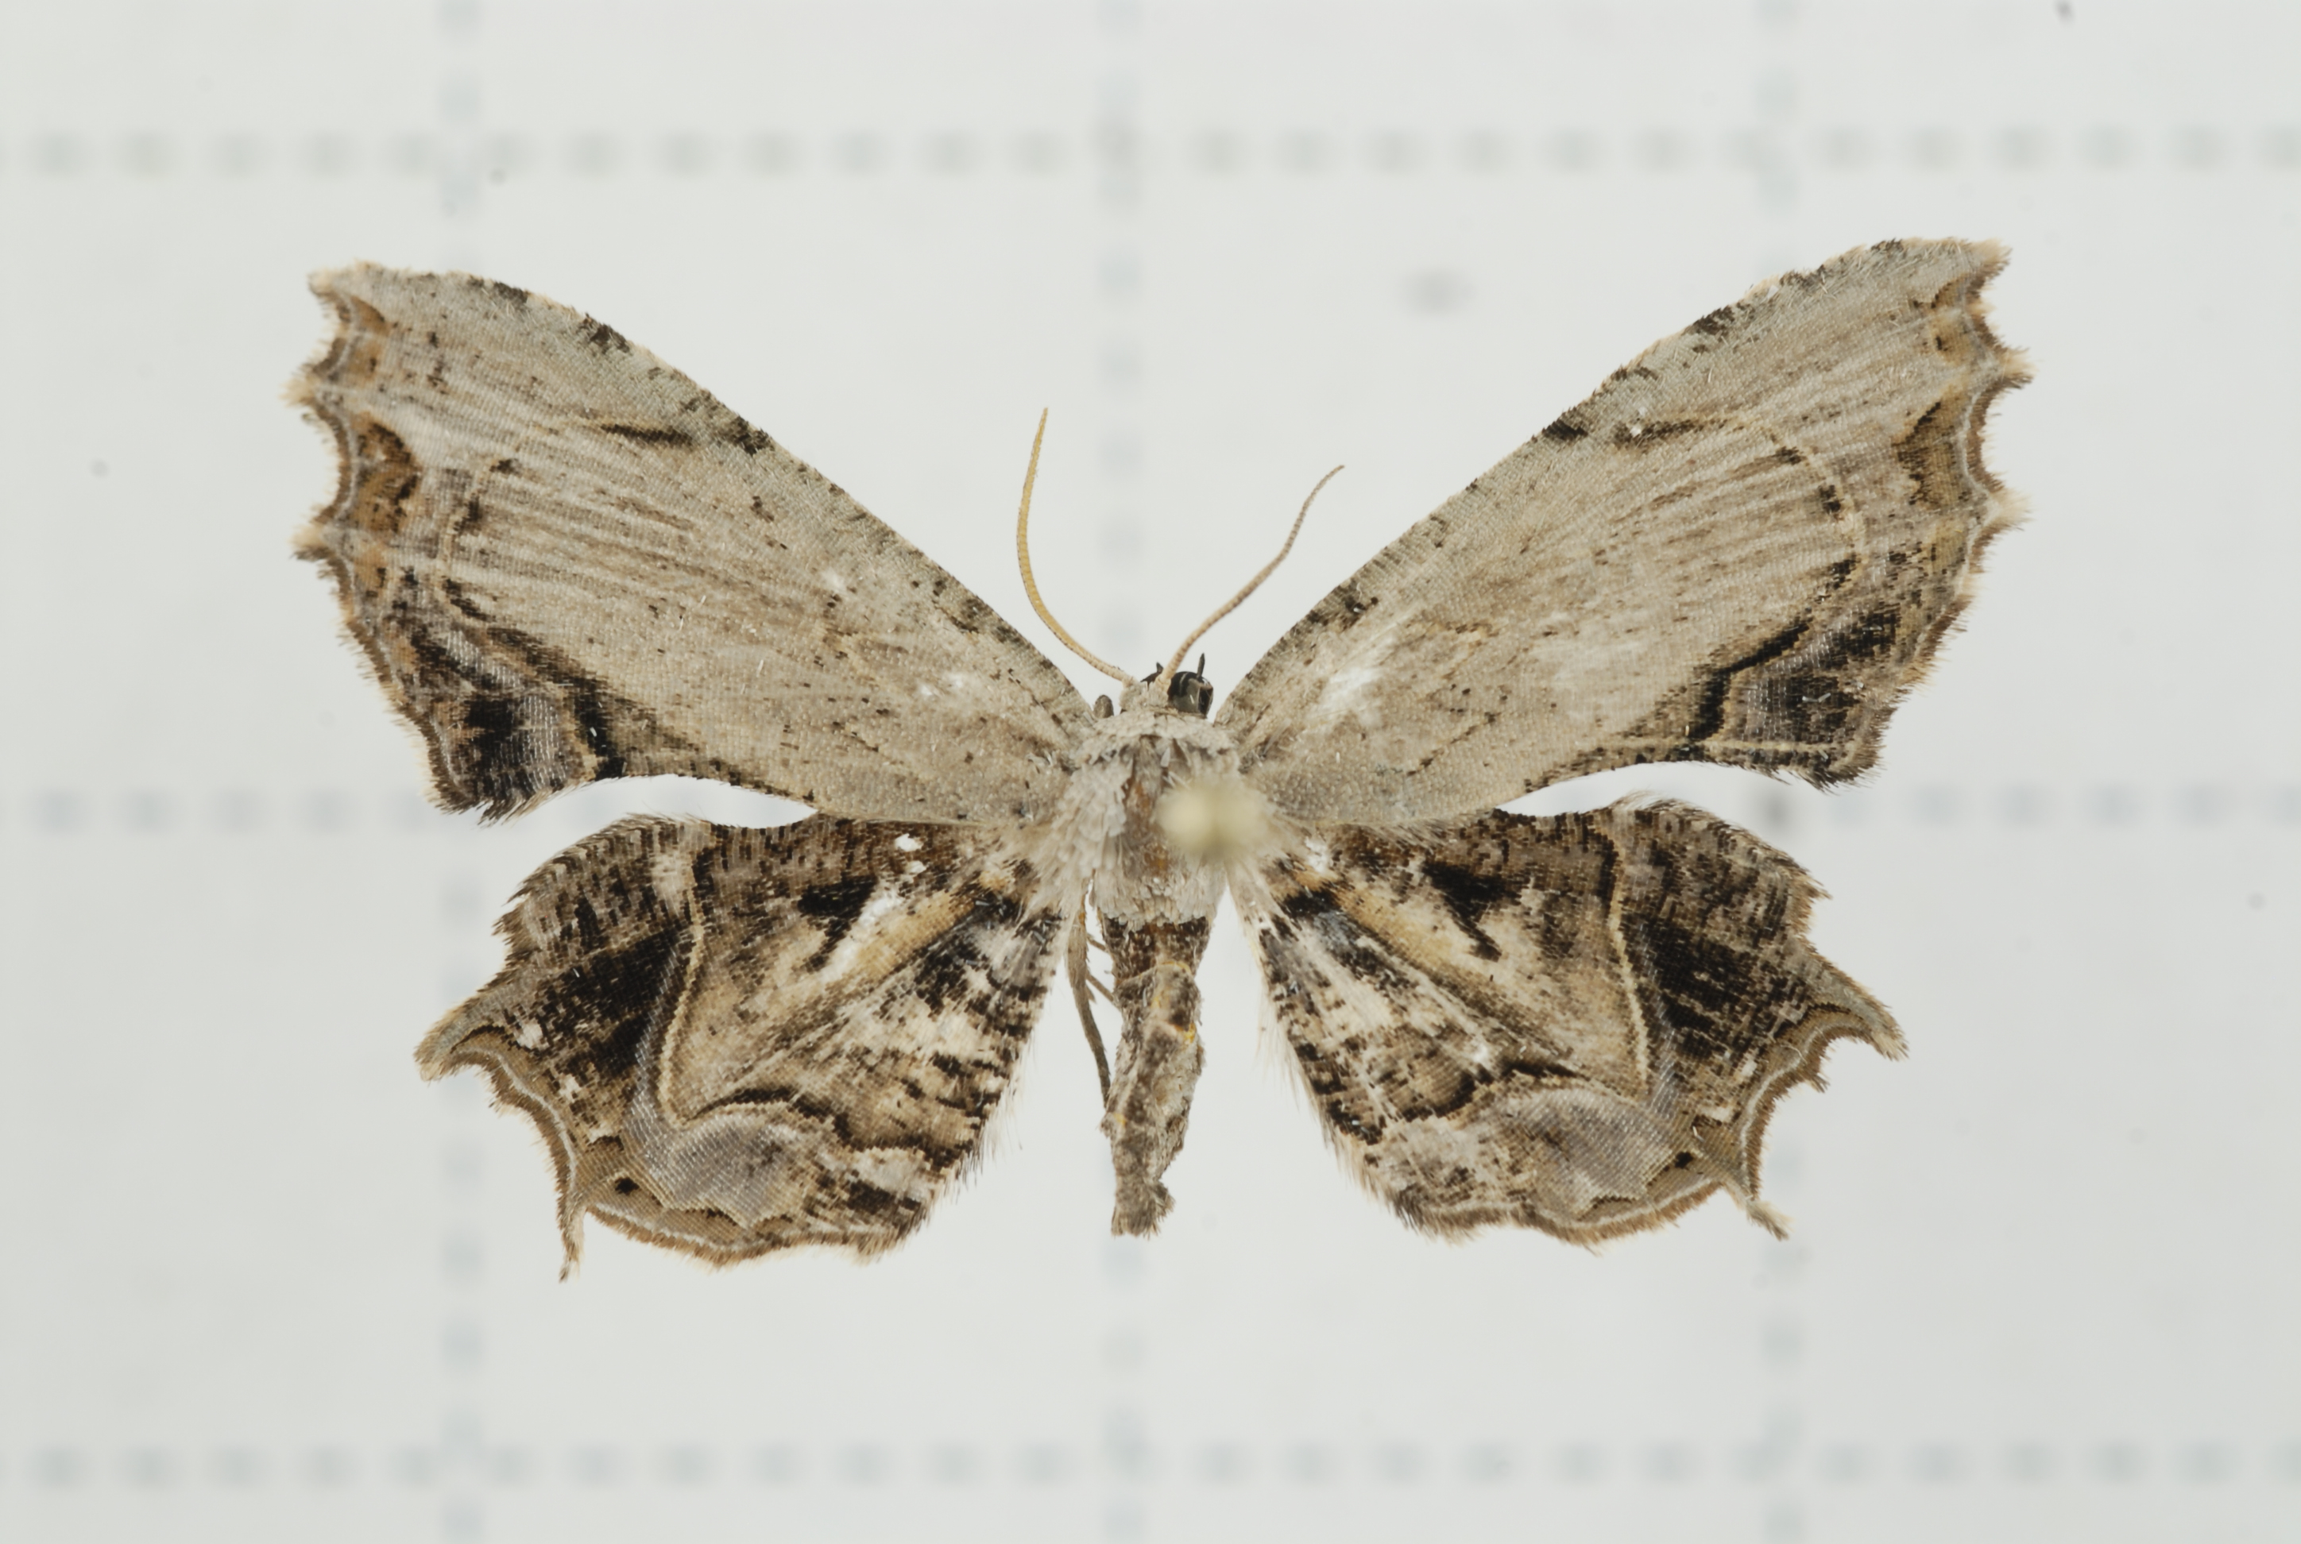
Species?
Dysaethria erasaria erasaria
